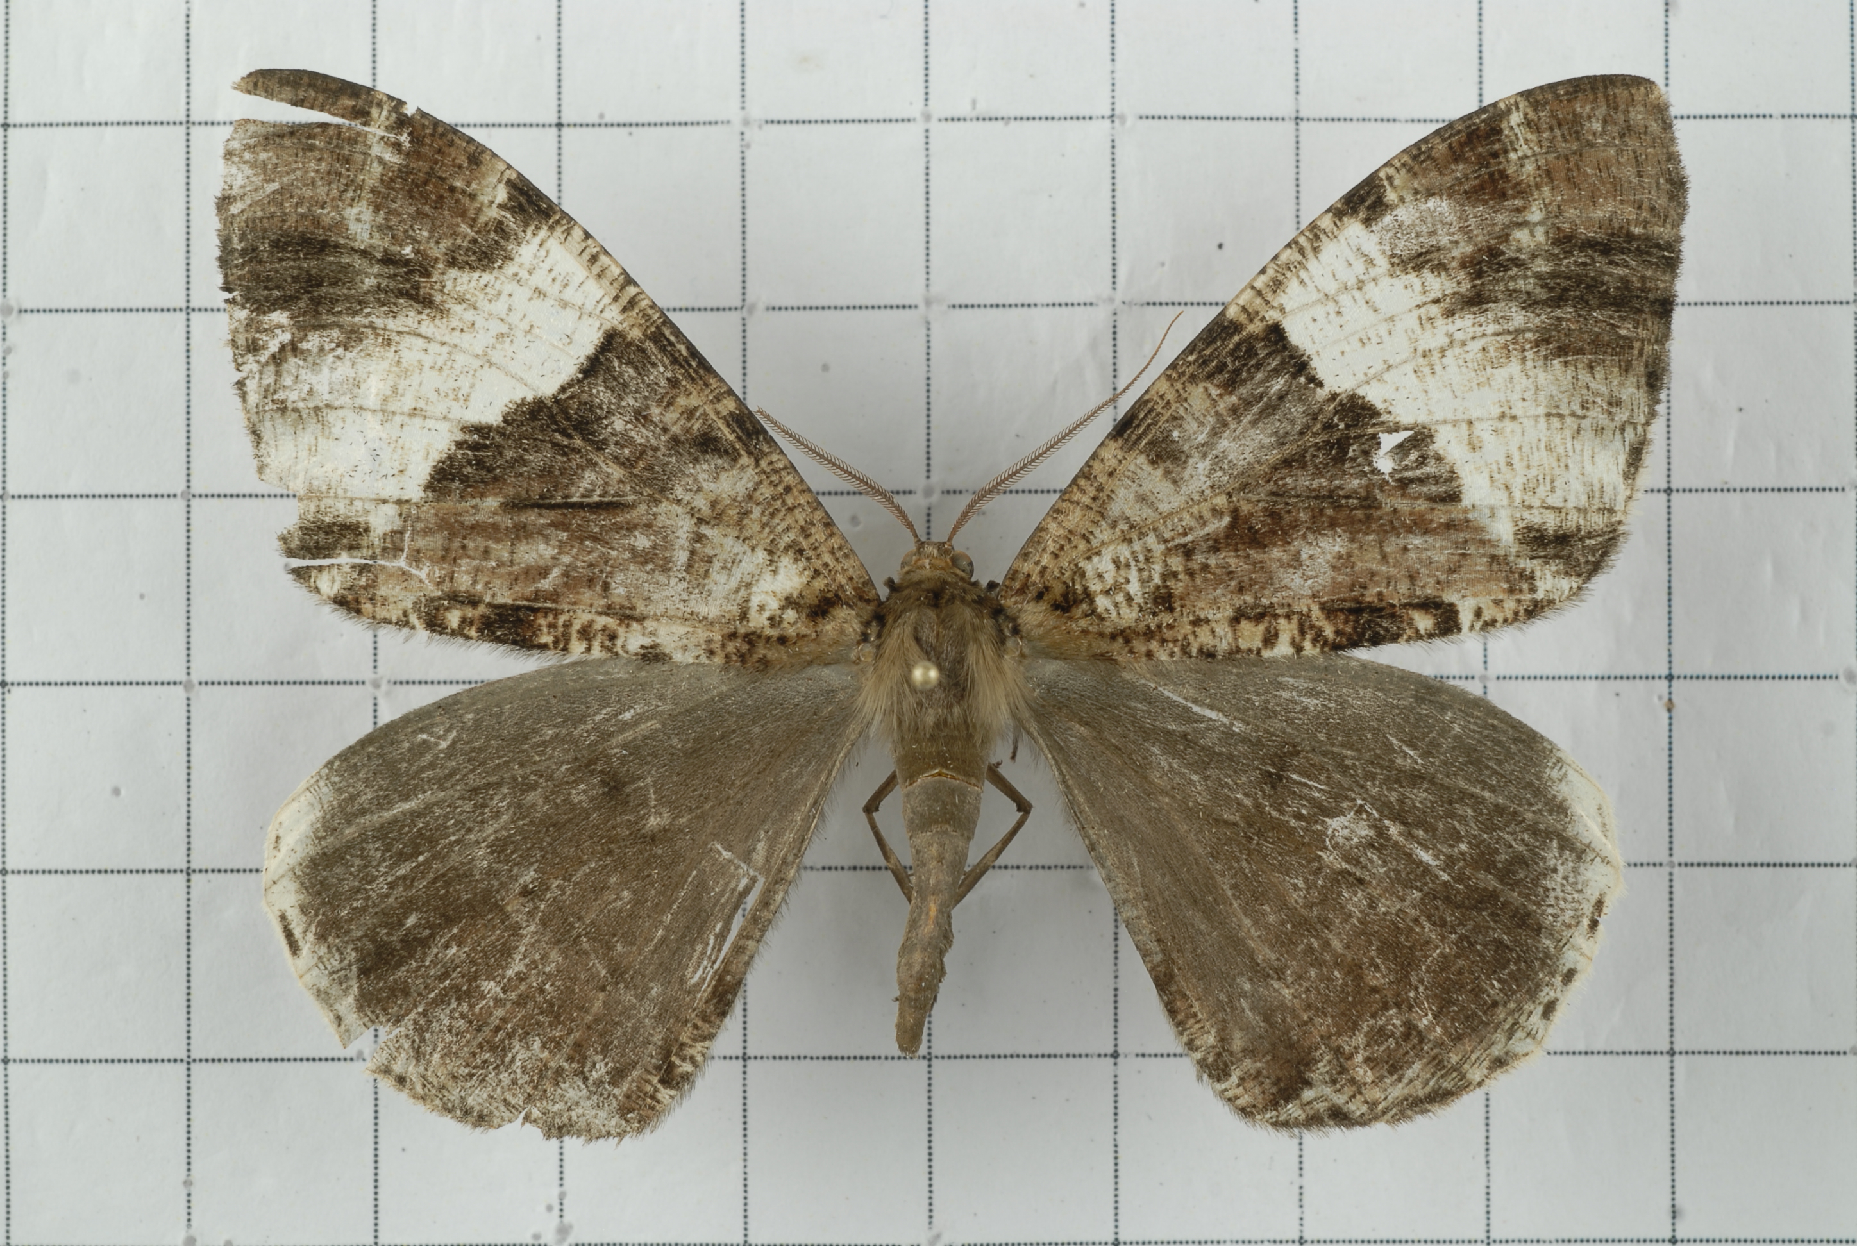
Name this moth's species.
Xandrames dholaria
